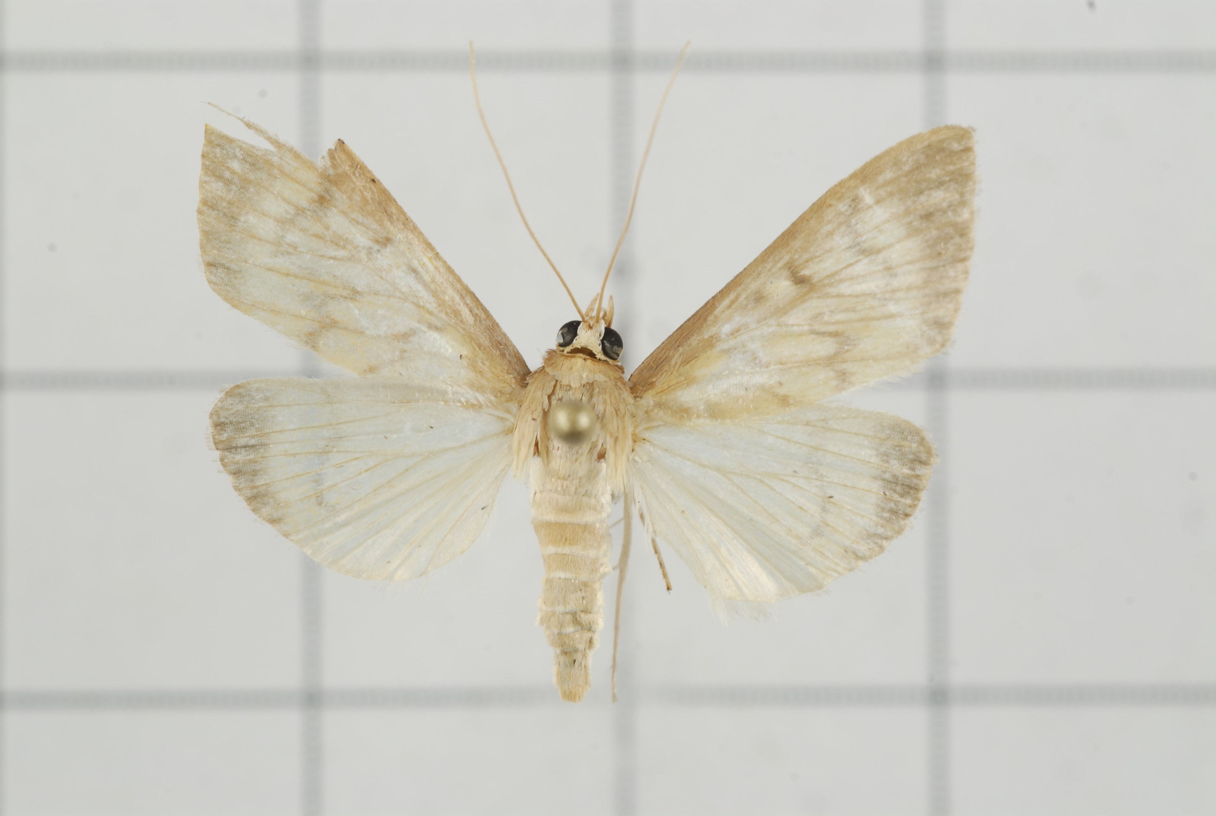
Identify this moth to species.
Crypsiptya coclesalis
